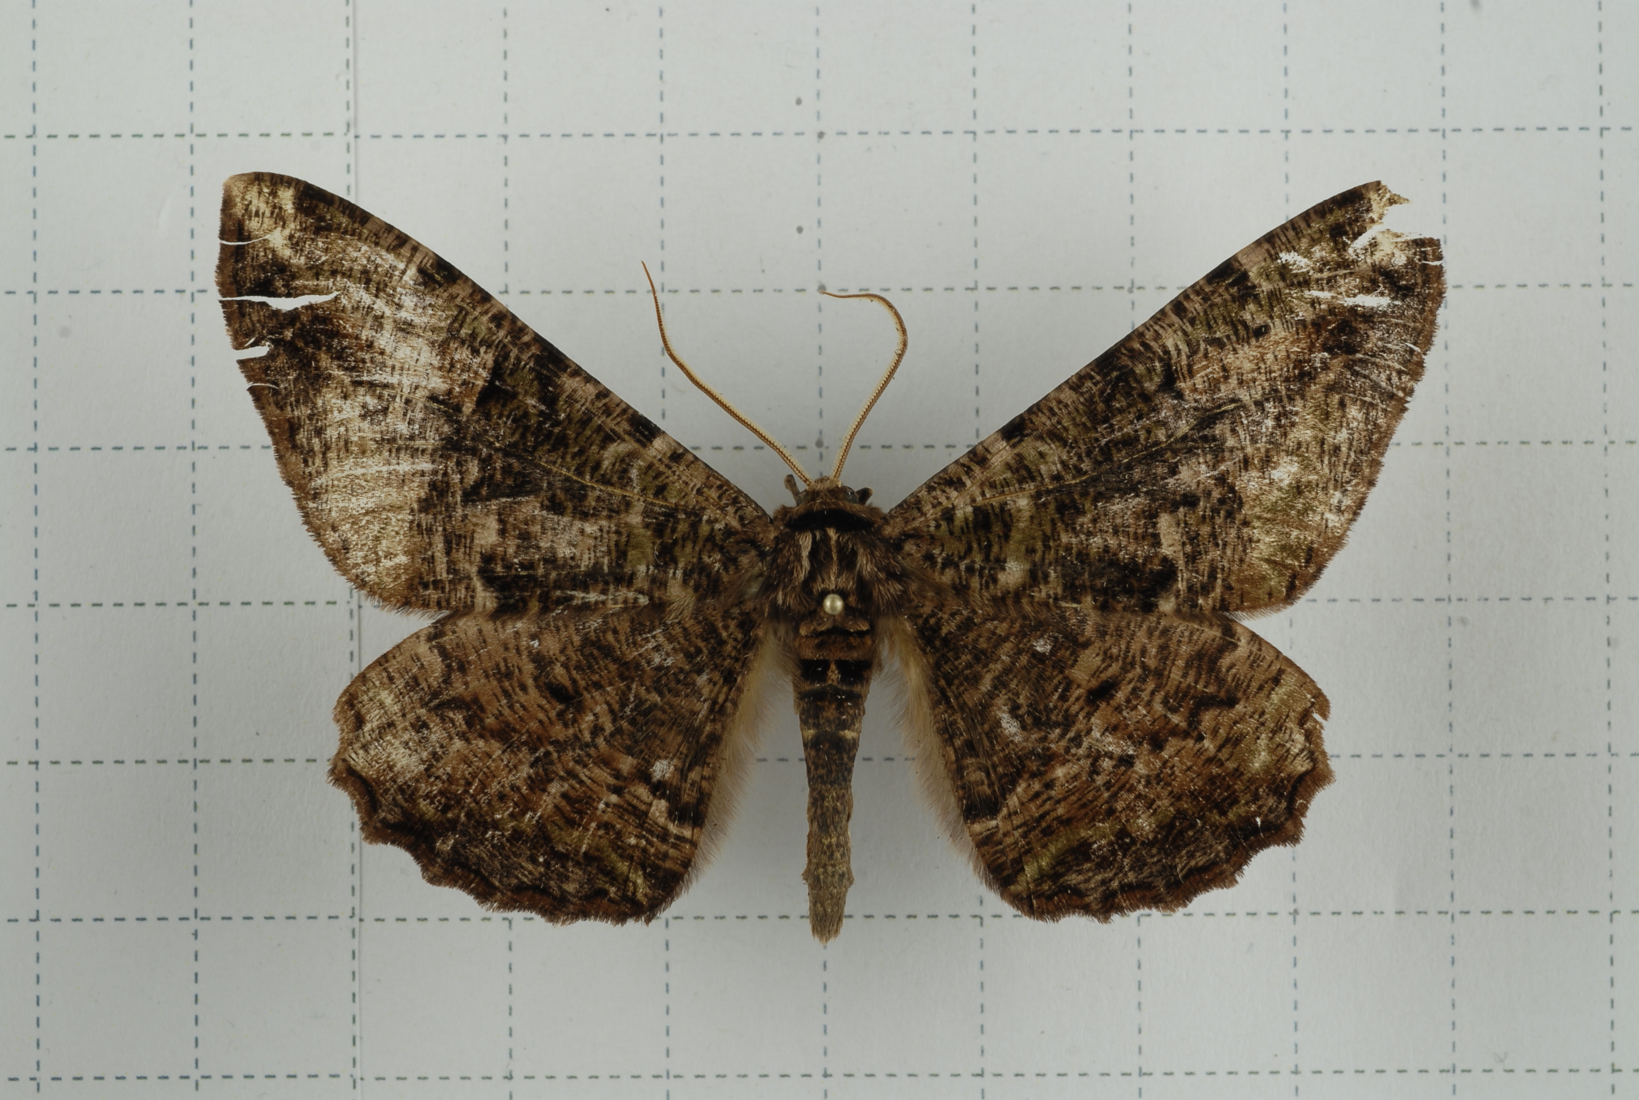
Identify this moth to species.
Blepharoctenucha virescens kawabei
